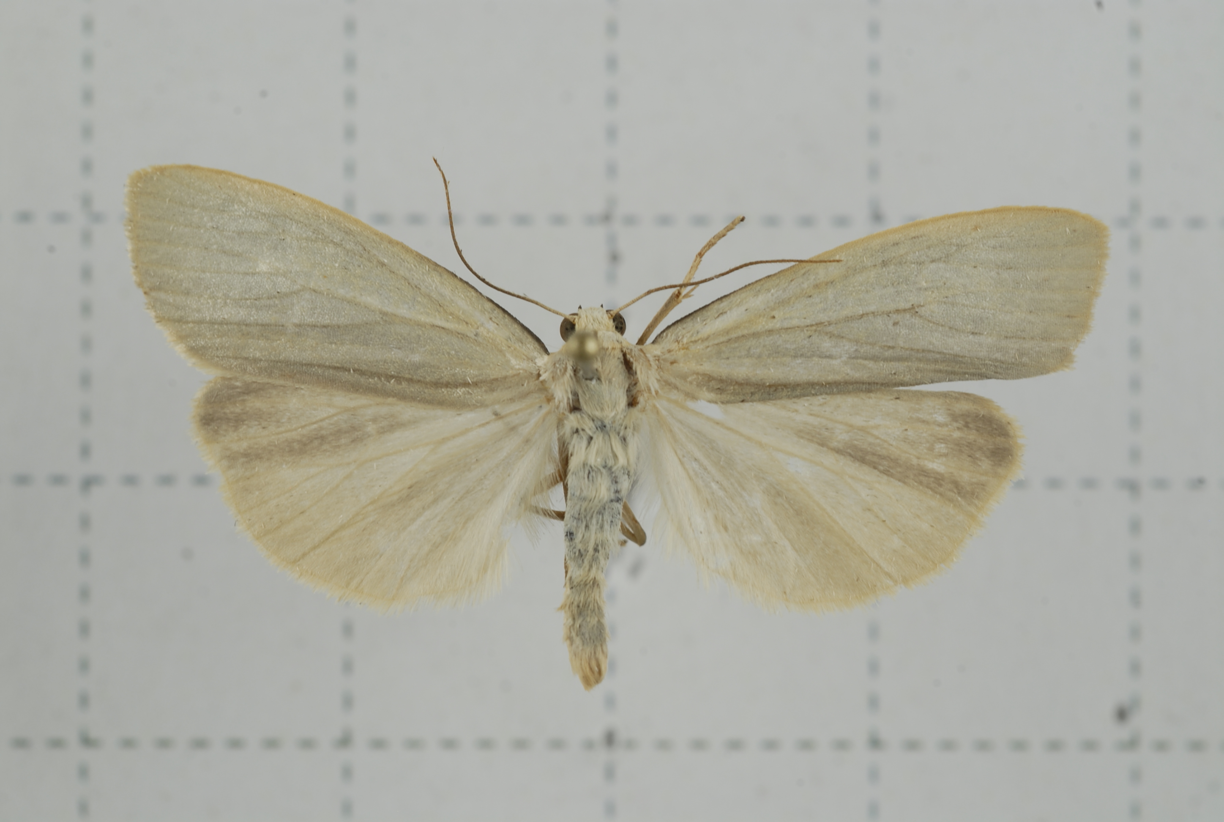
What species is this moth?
Ghoria tecta
